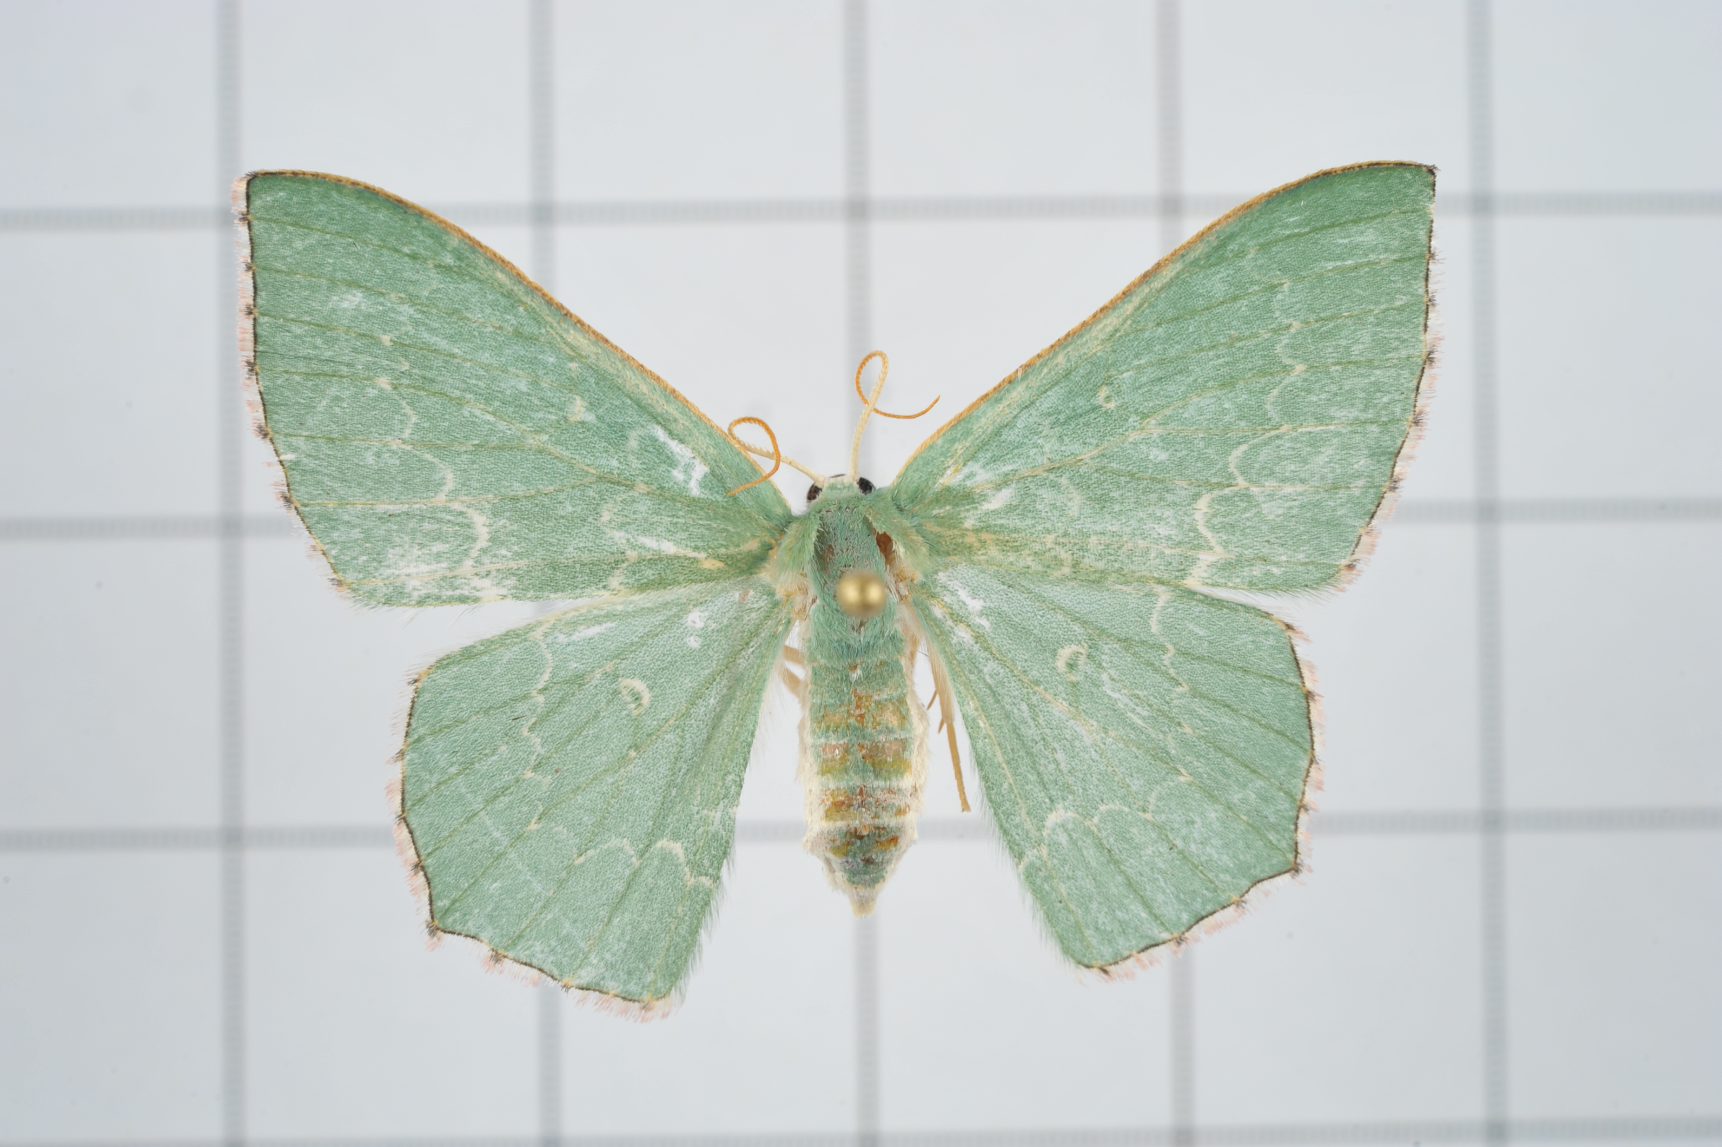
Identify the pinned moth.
Hemistola orbiculosa
